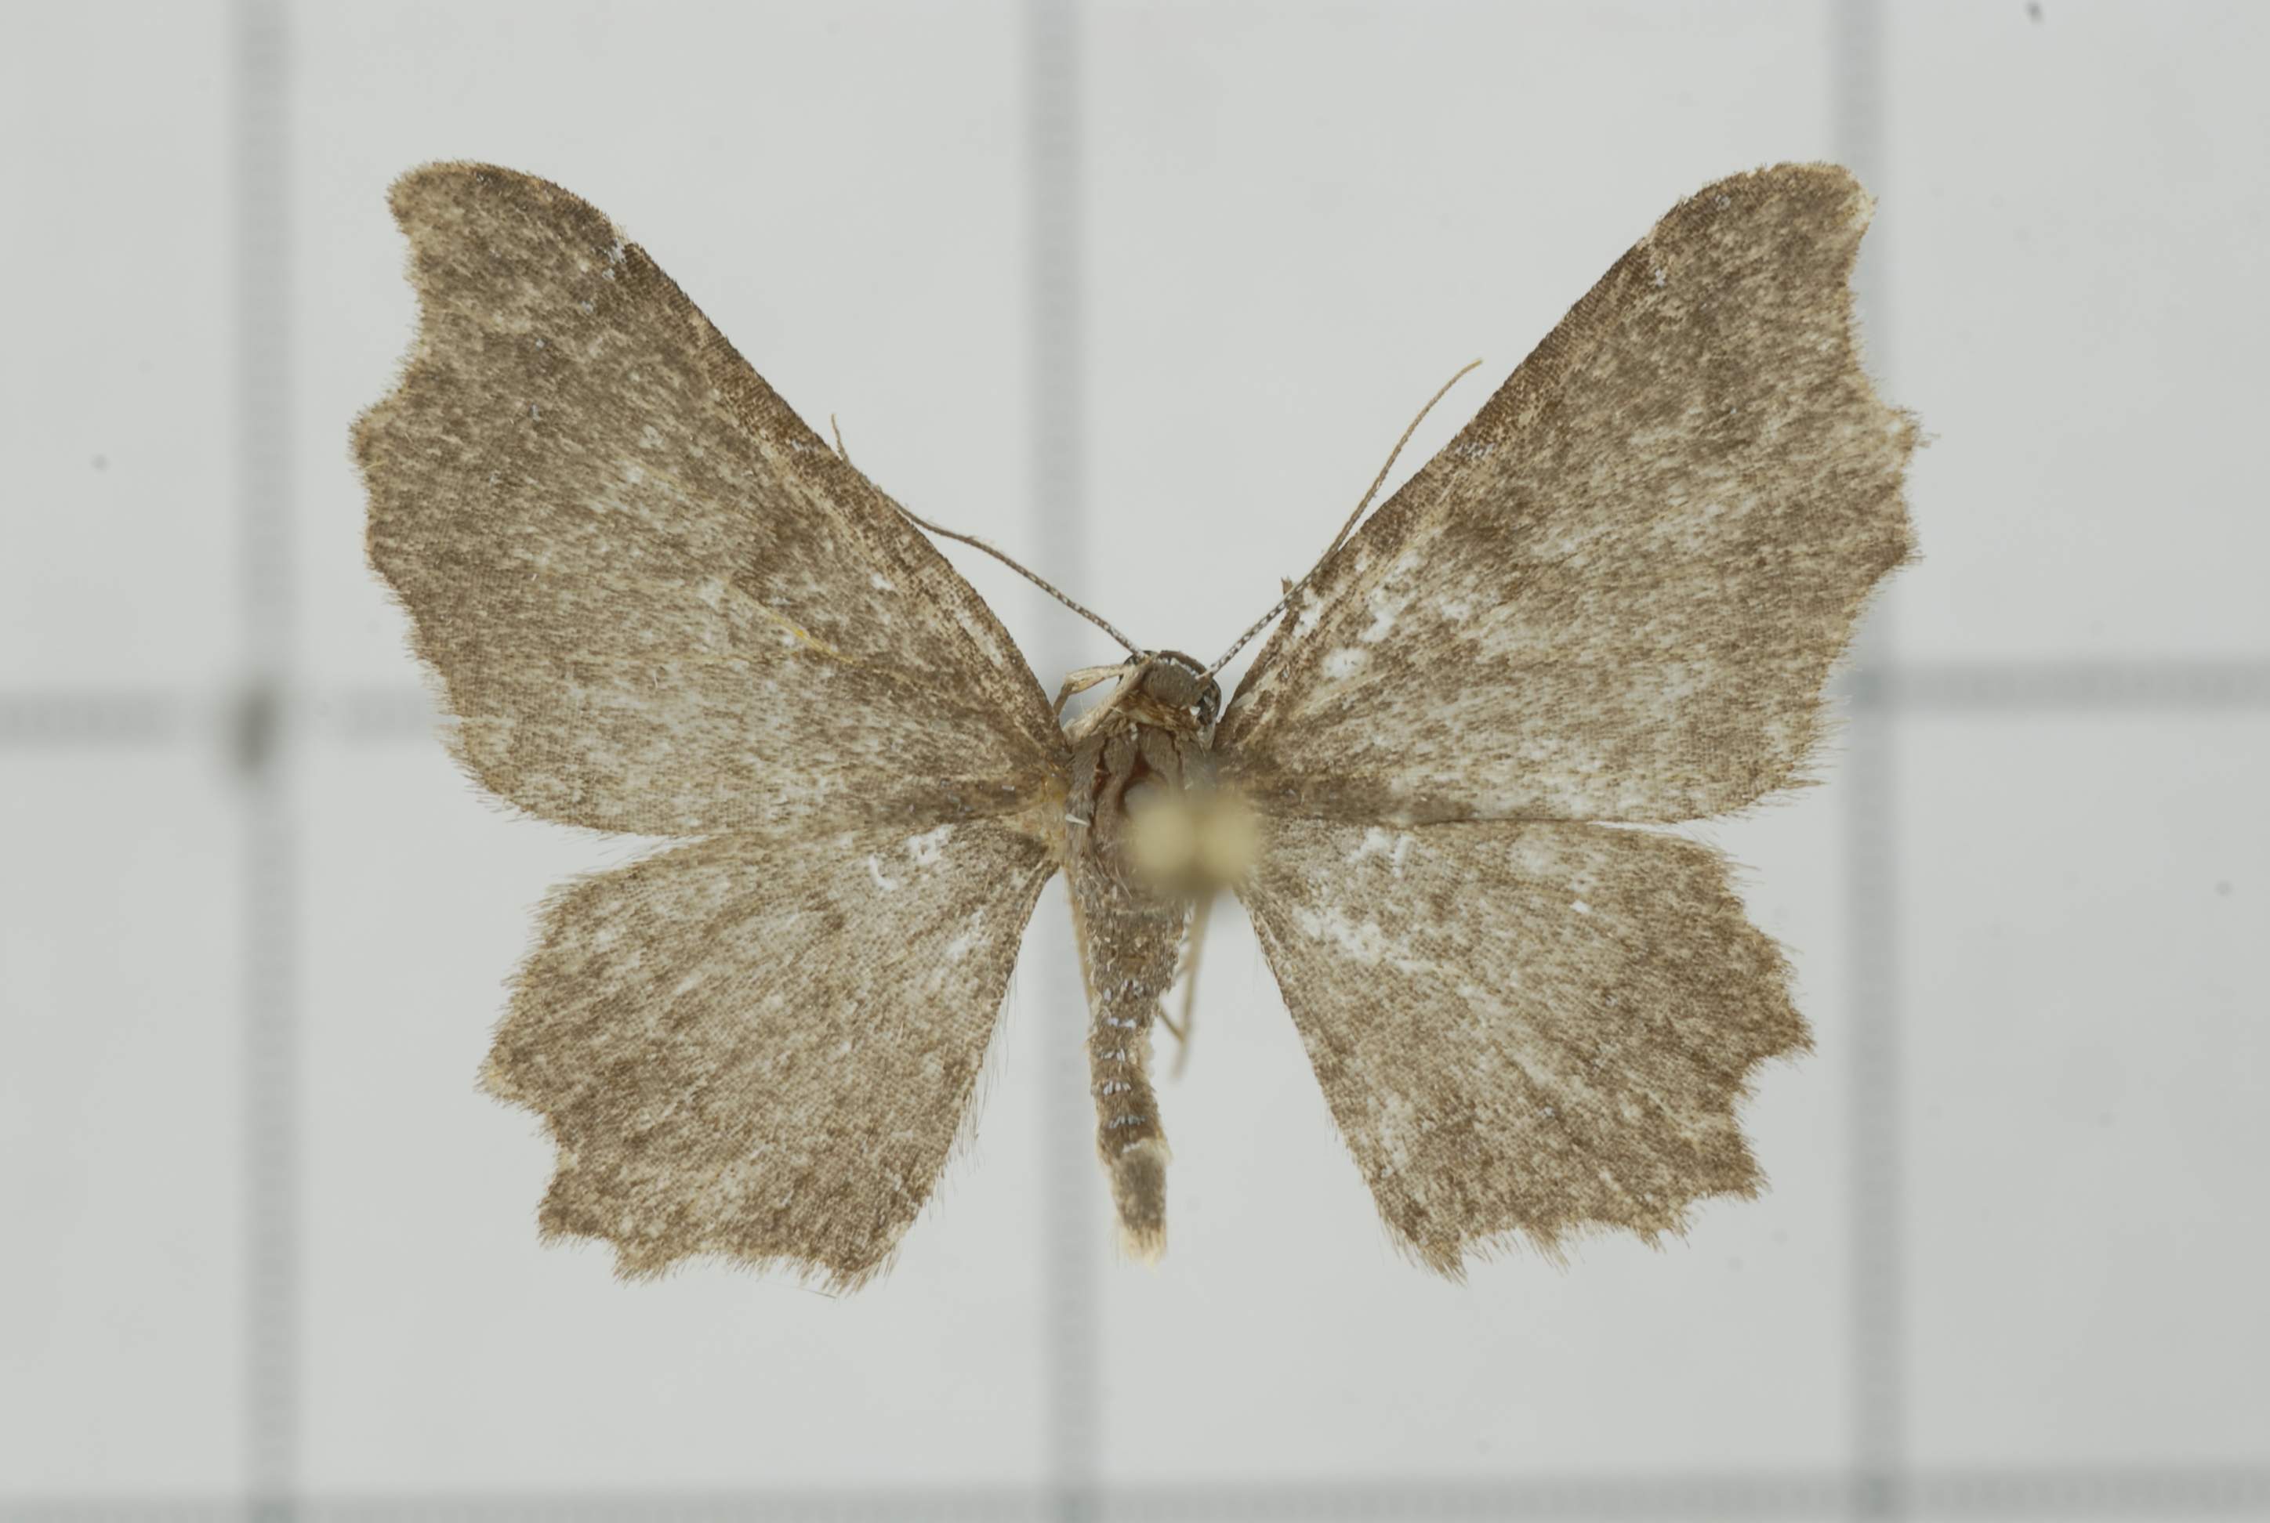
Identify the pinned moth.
Hastina subfalcaria caeruleolineata
